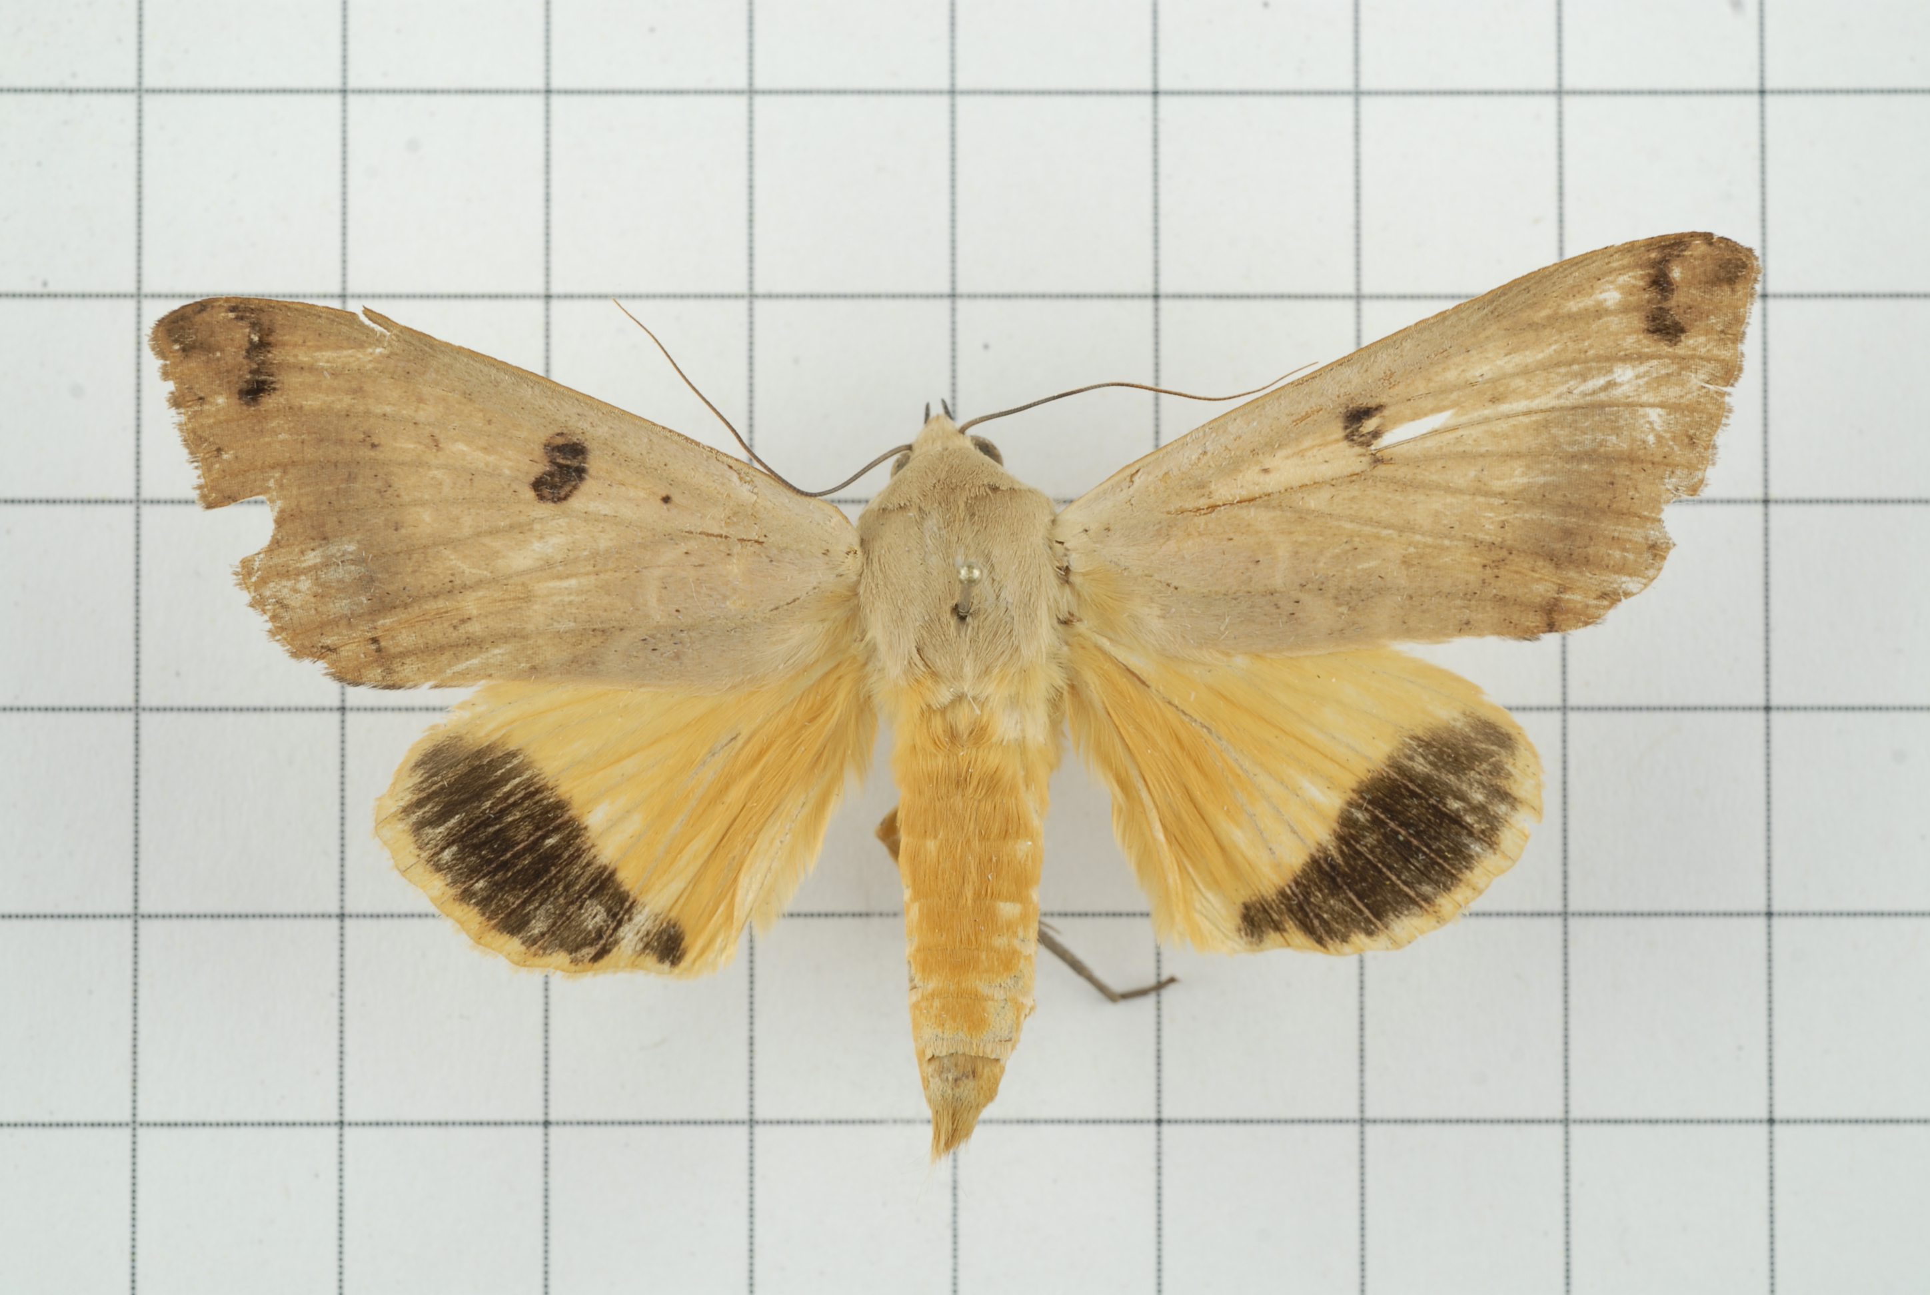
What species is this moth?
Ophiusa disjungens indiscriminata
